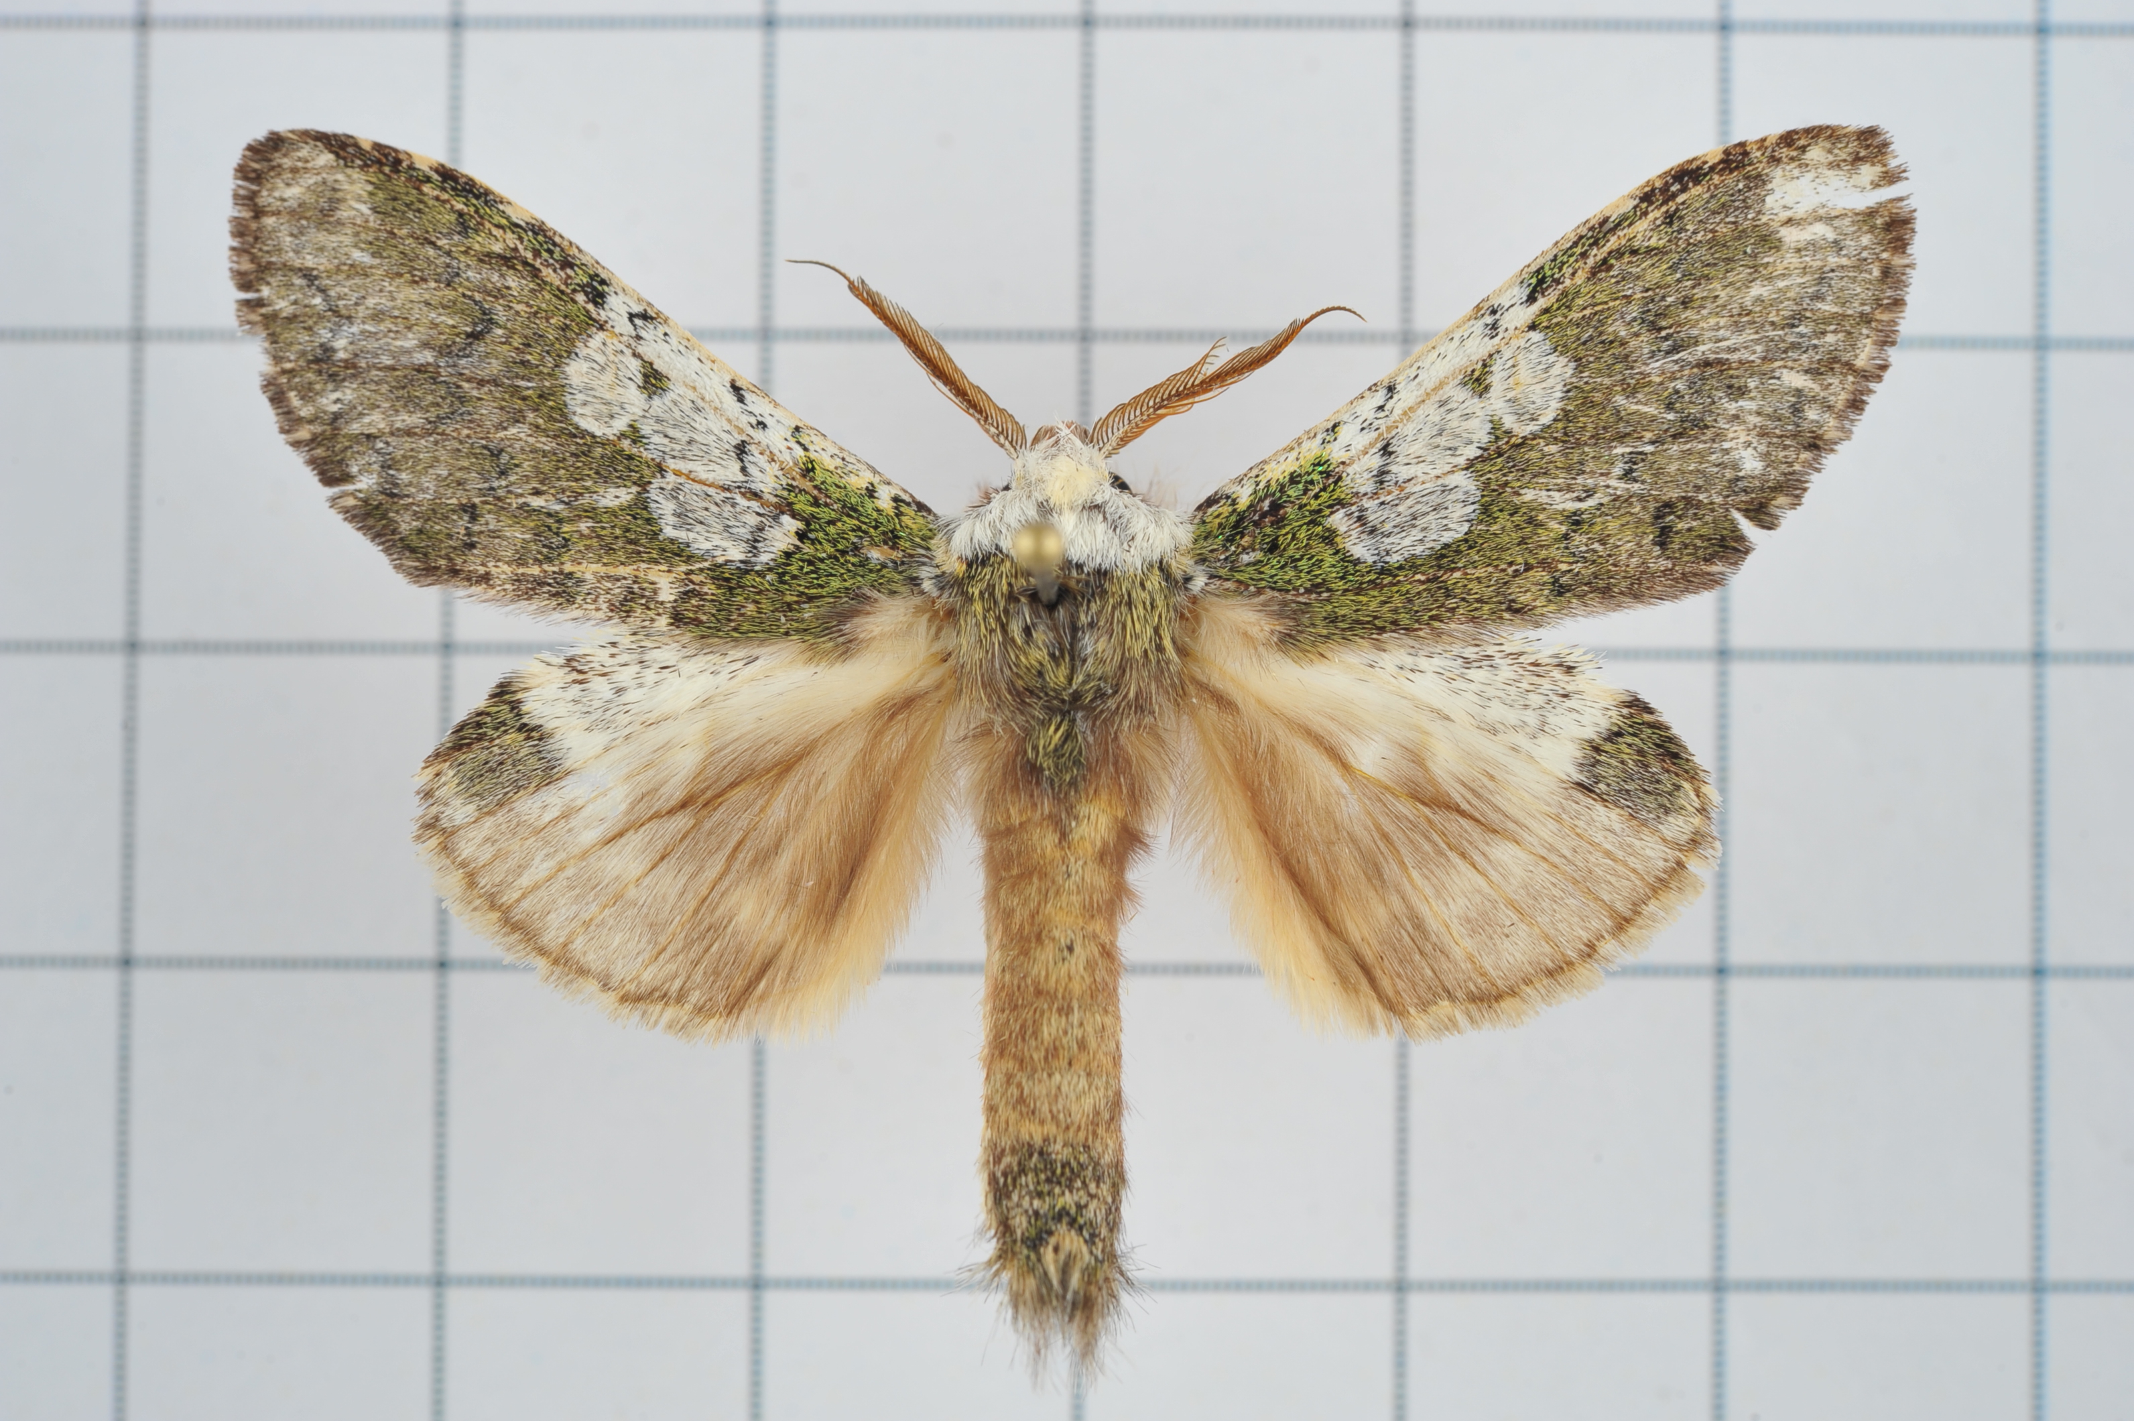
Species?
Syntypistis comatus
